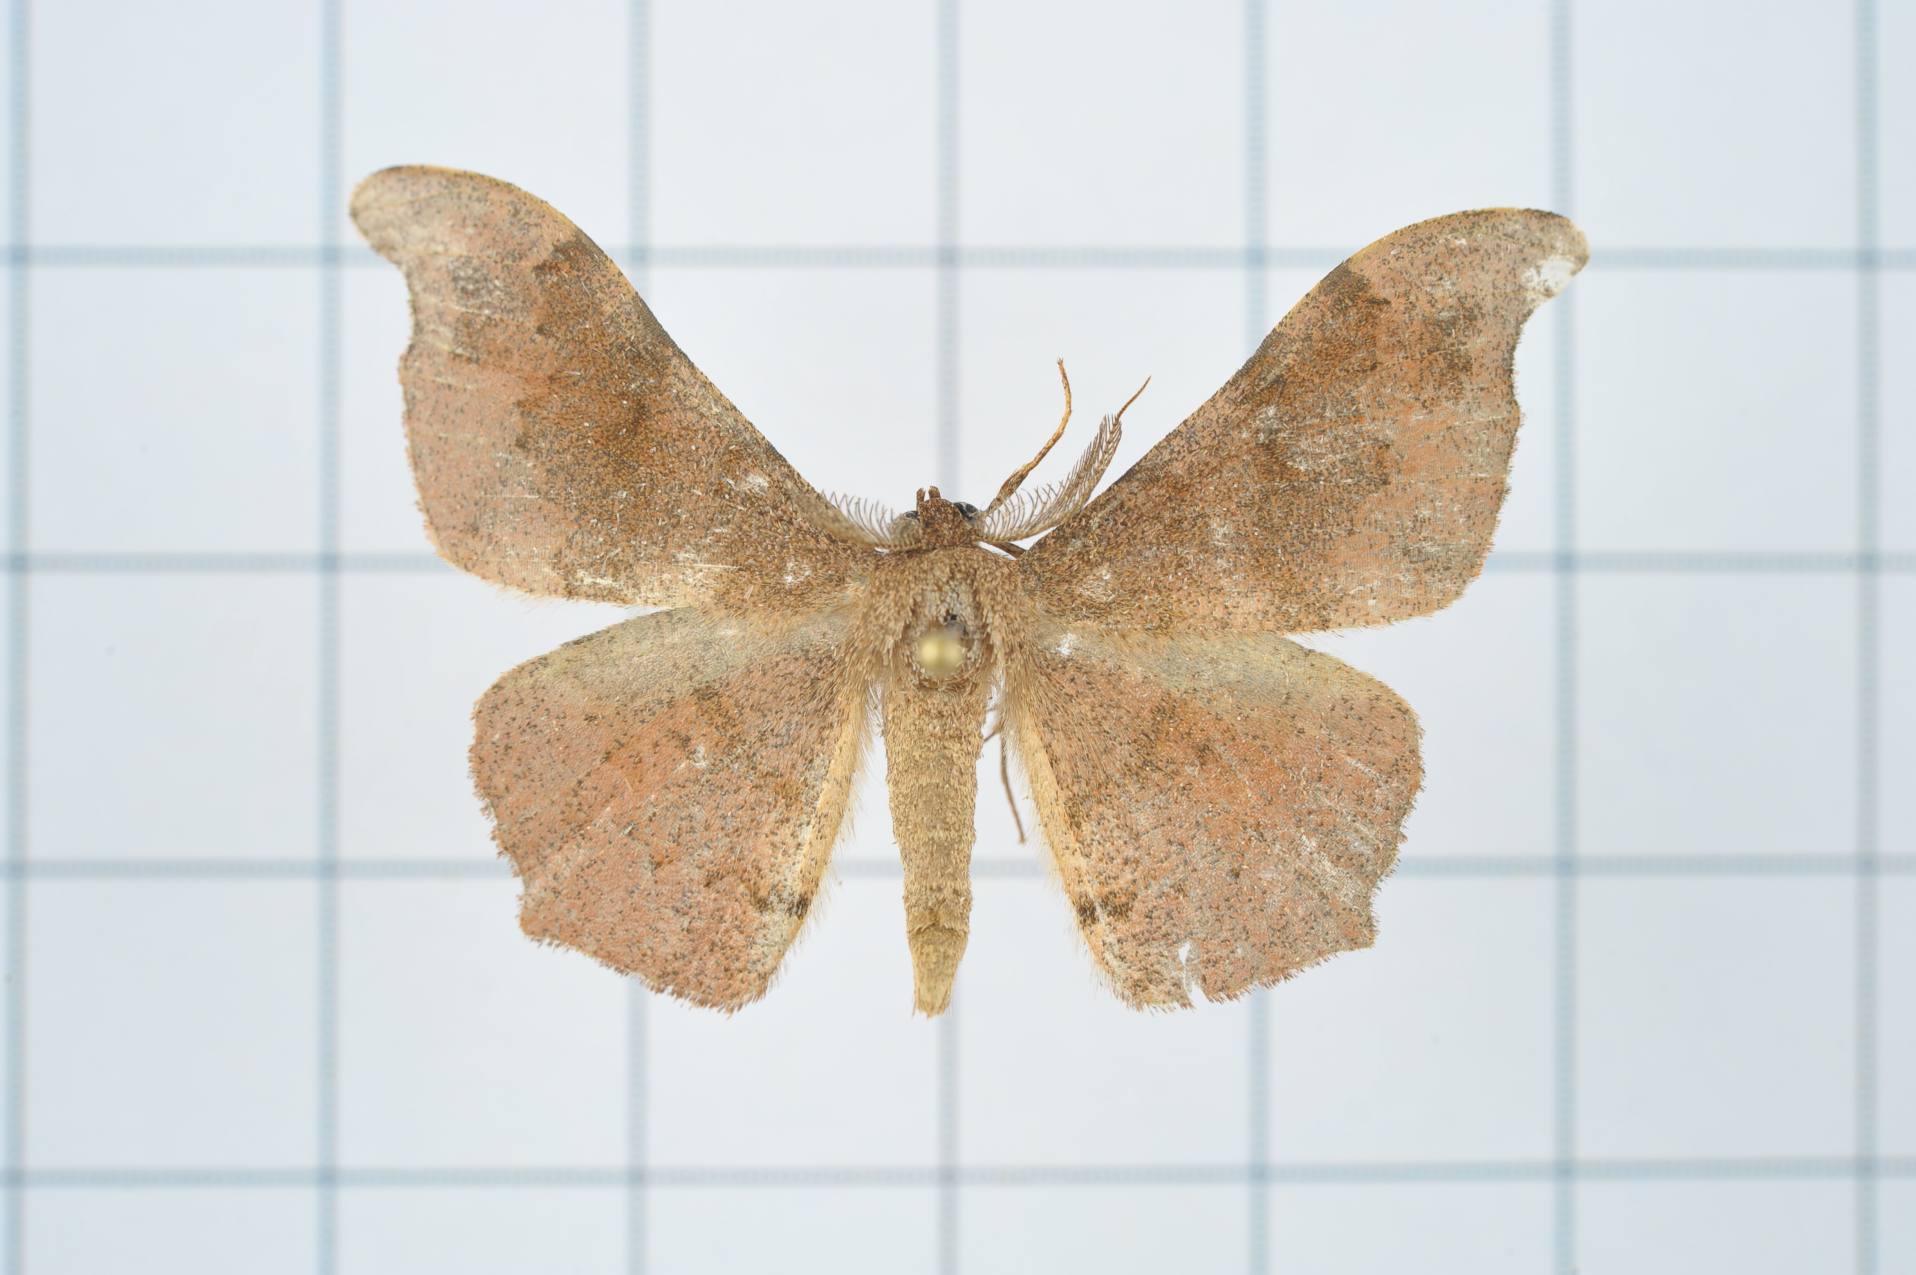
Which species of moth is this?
Hyposidra talaca talaca
